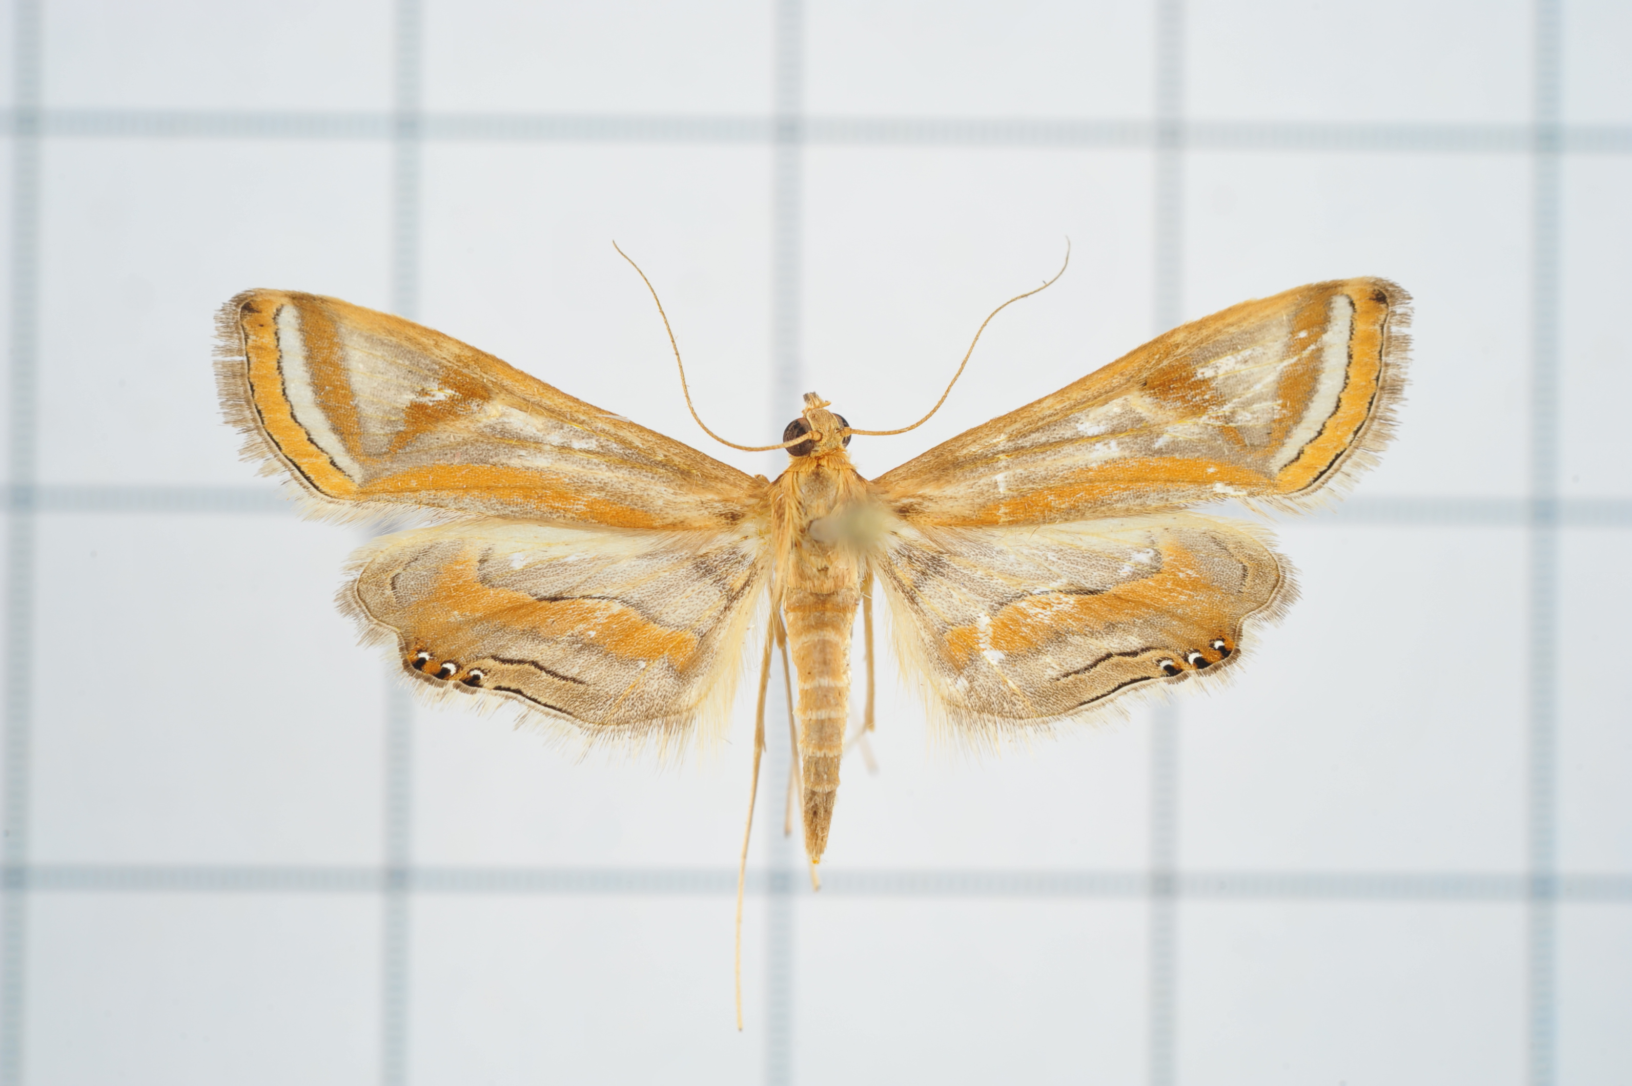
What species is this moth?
Eoophyla gibbosalis
